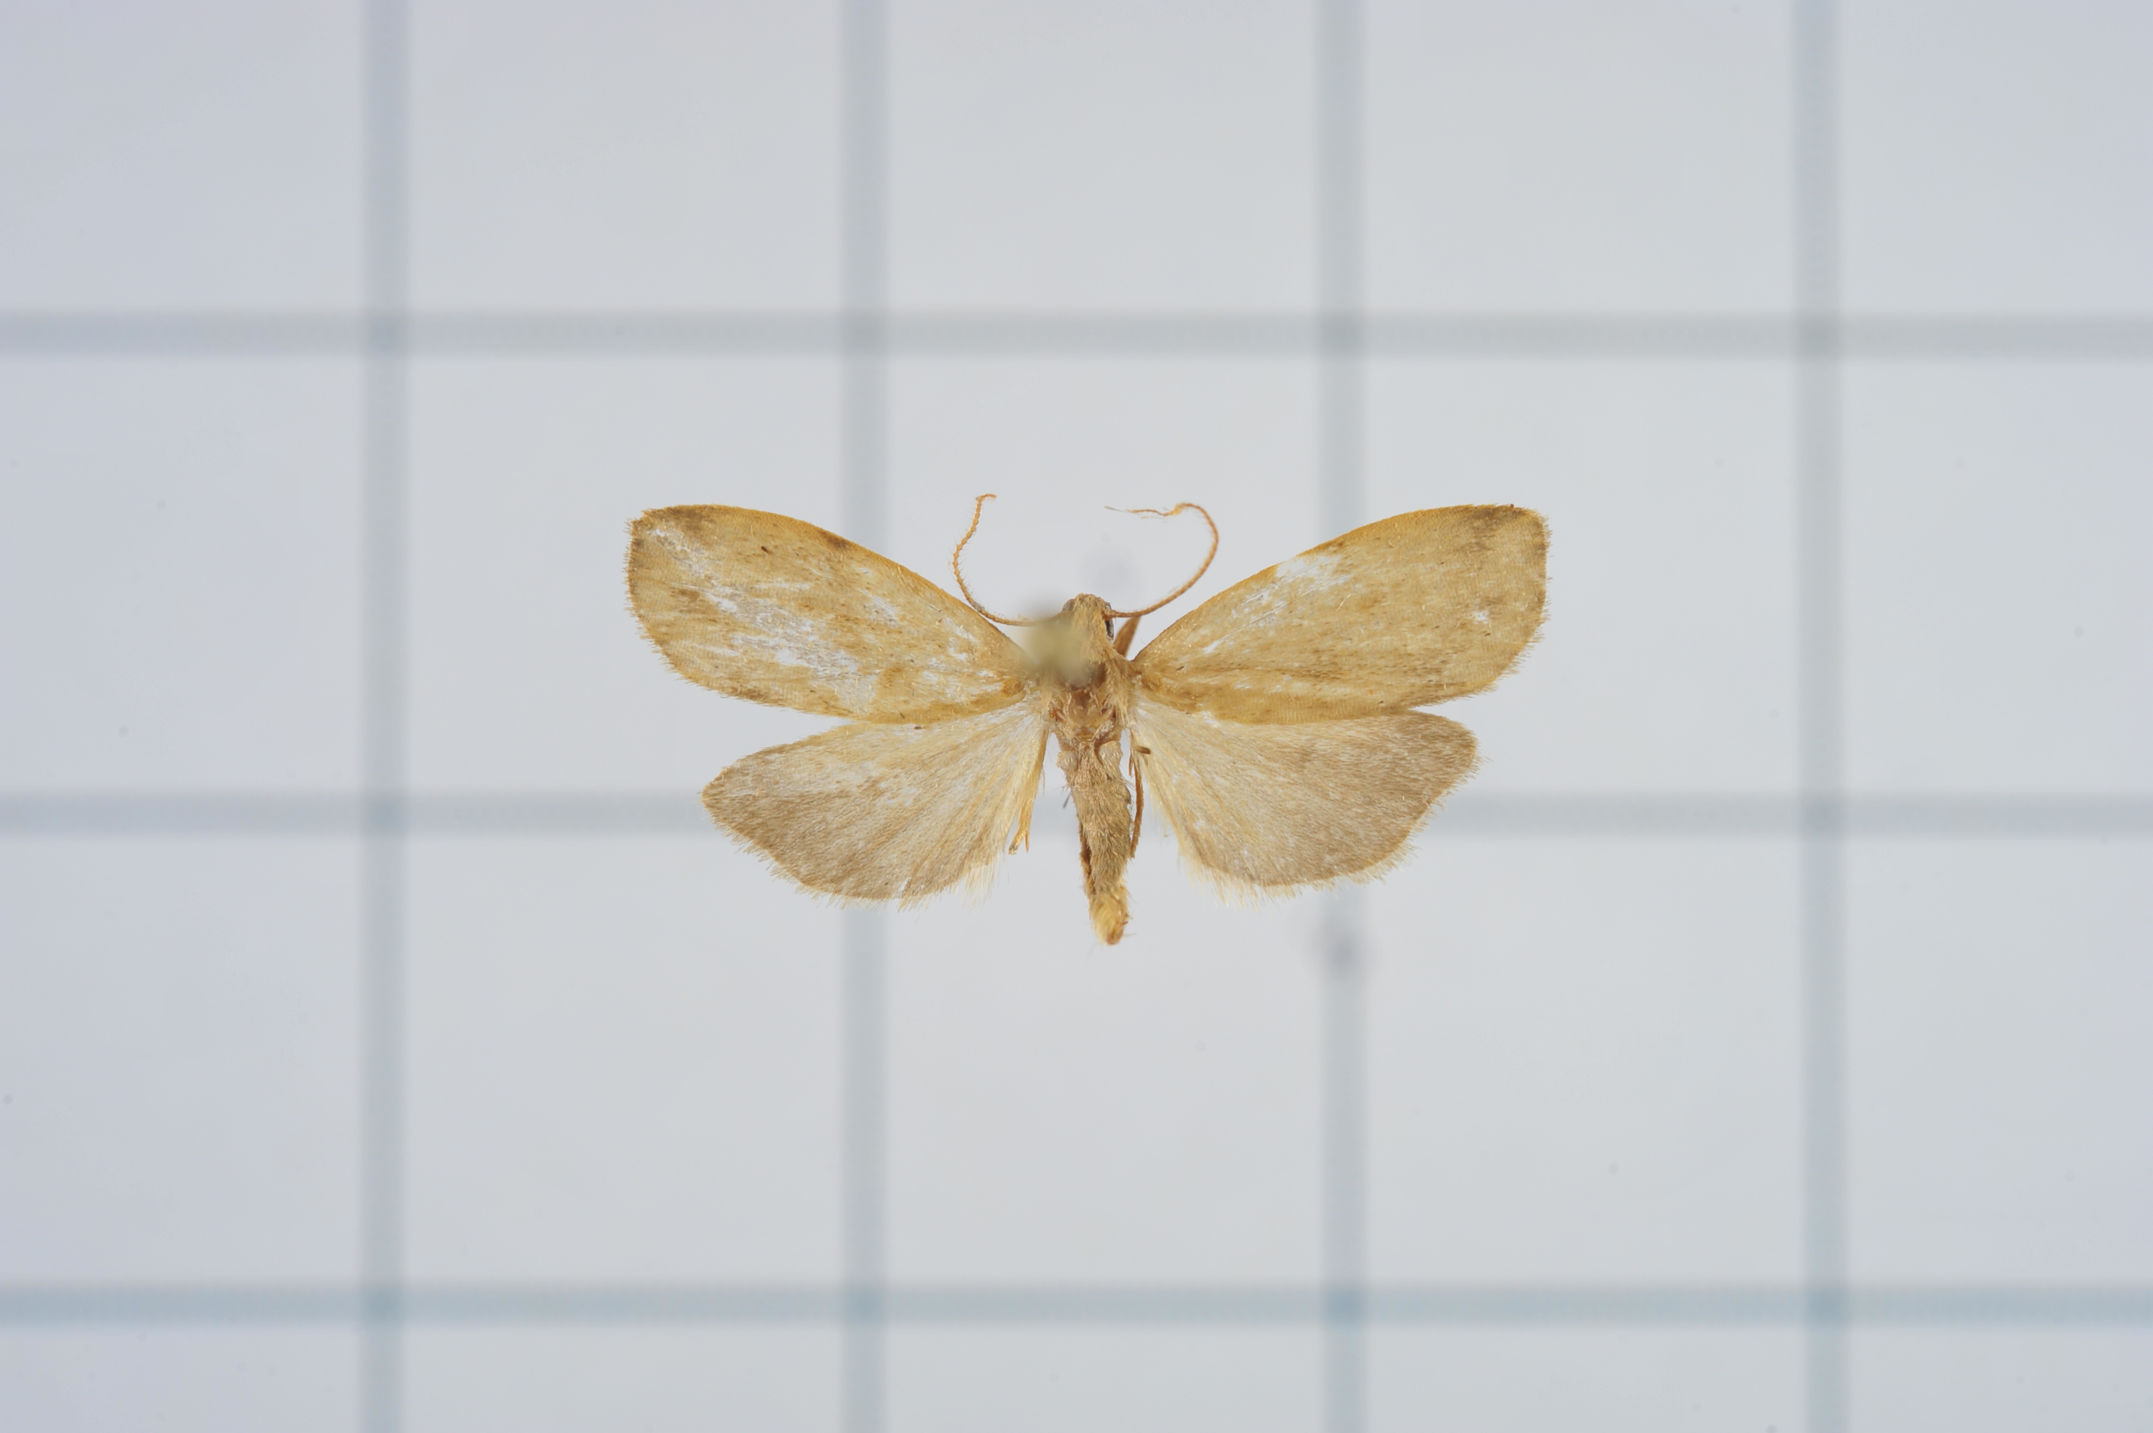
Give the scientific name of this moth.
Mithuna wilemani
